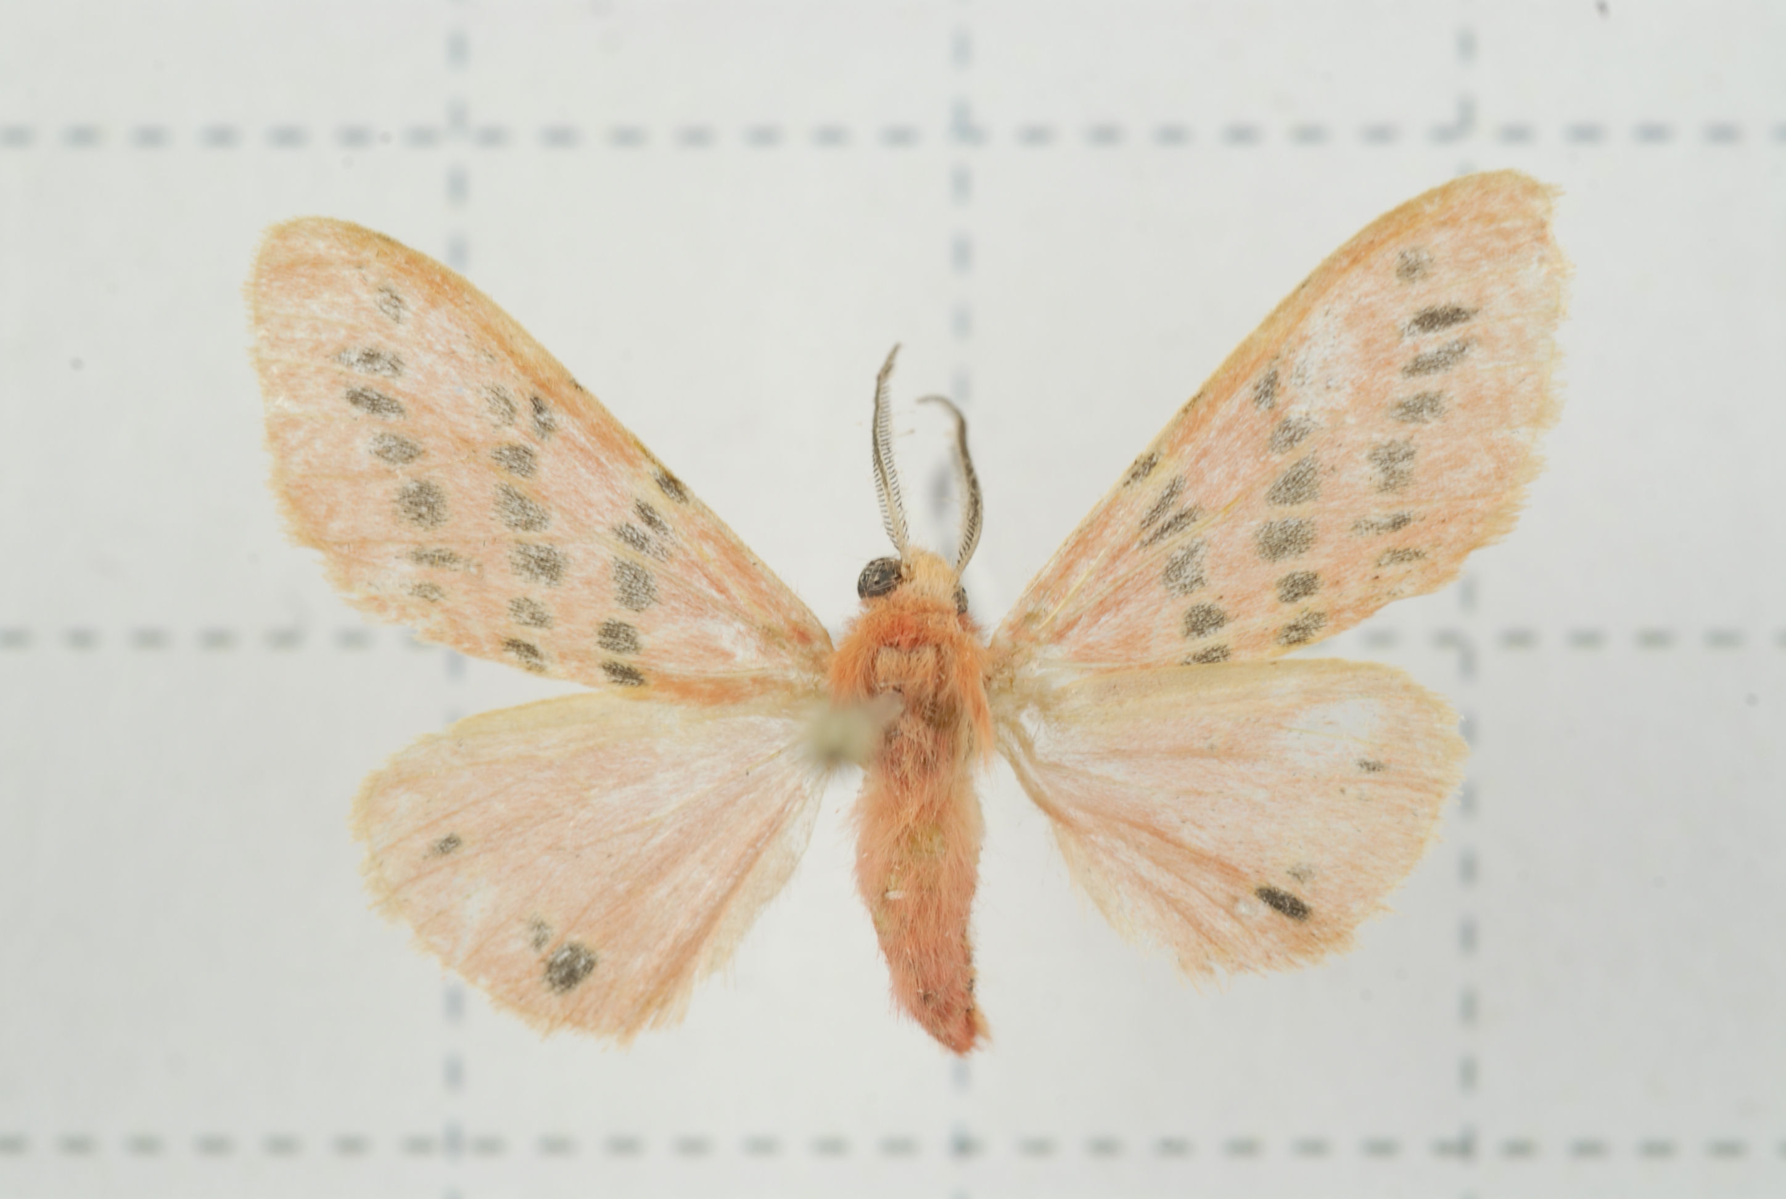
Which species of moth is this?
Lemyra alikangensis
